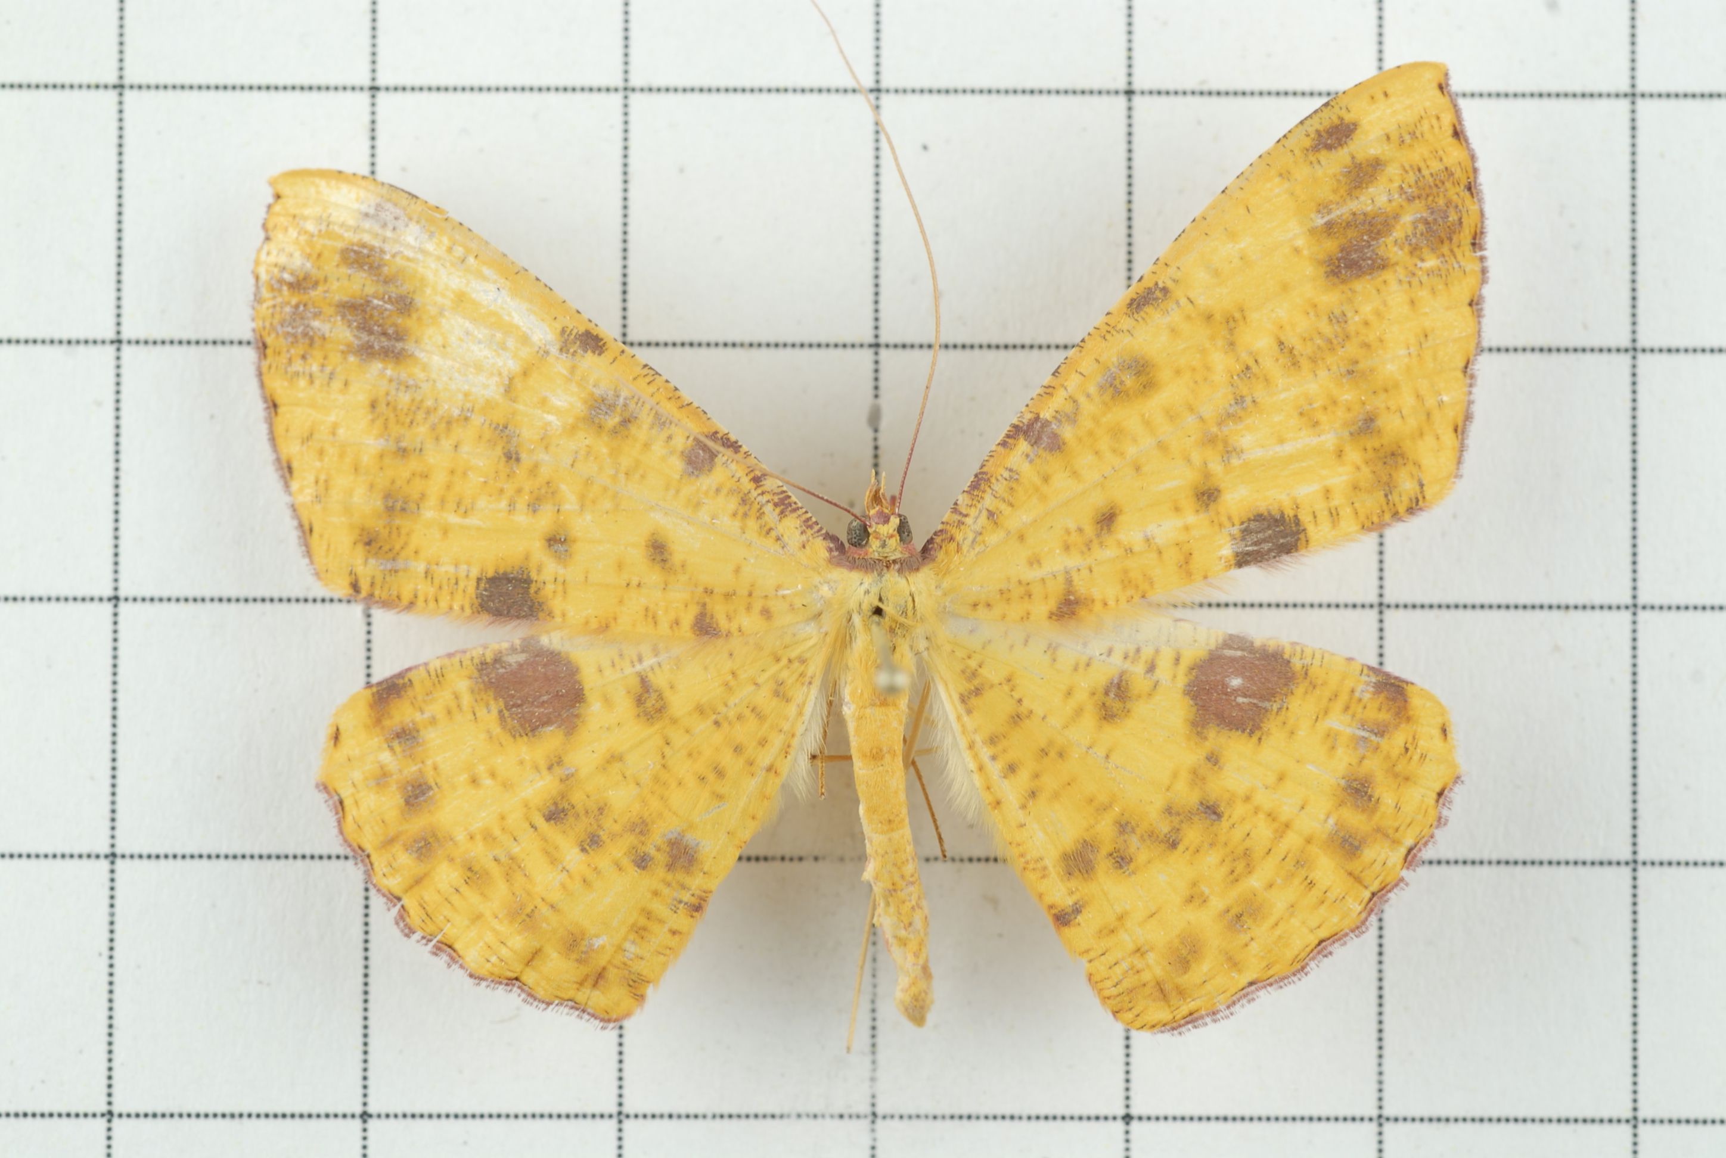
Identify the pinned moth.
Eumelea ludovicata ludovicata
